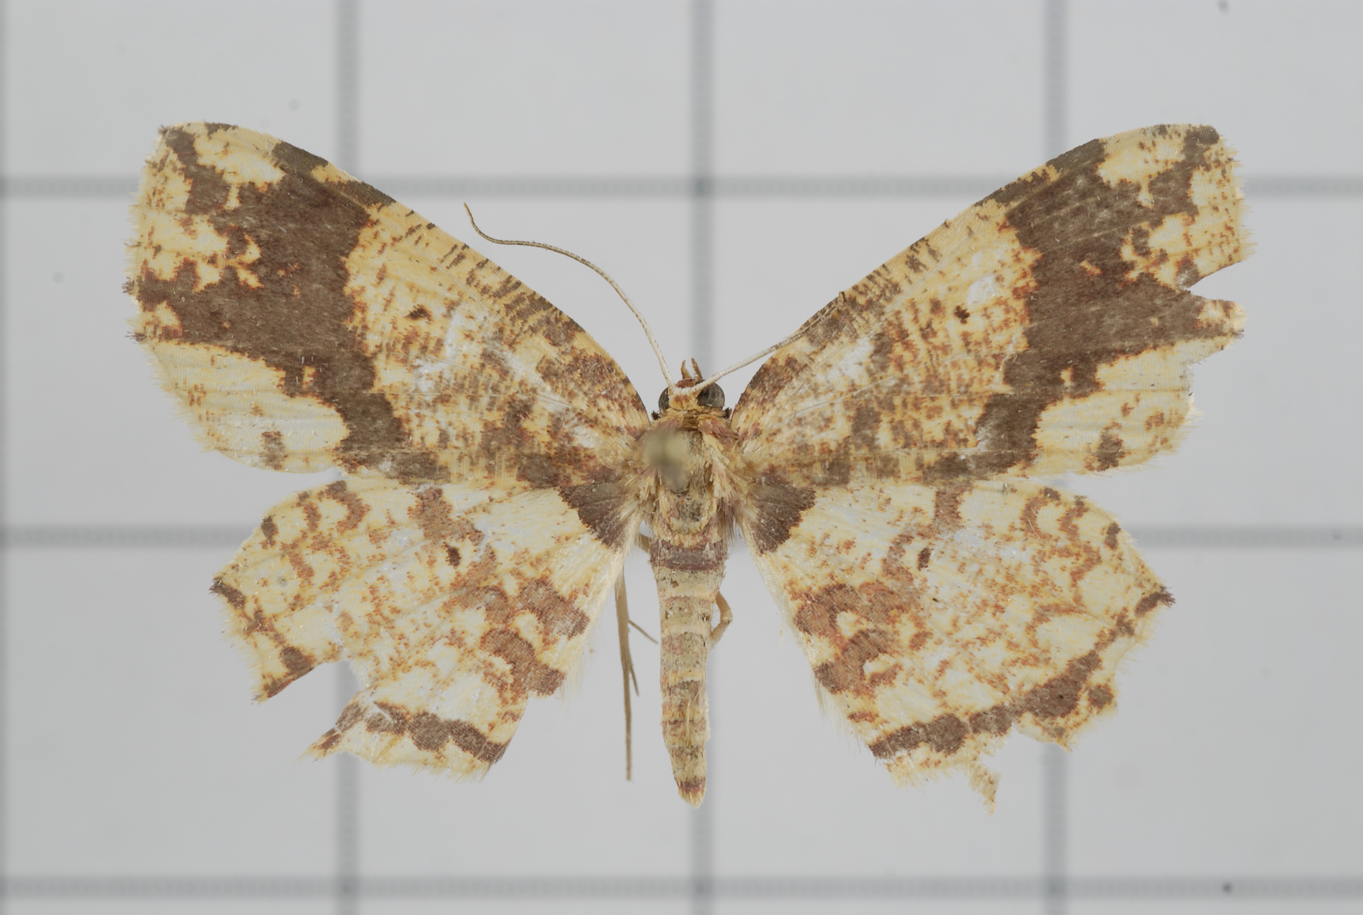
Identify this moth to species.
Yashmakia suffusa
